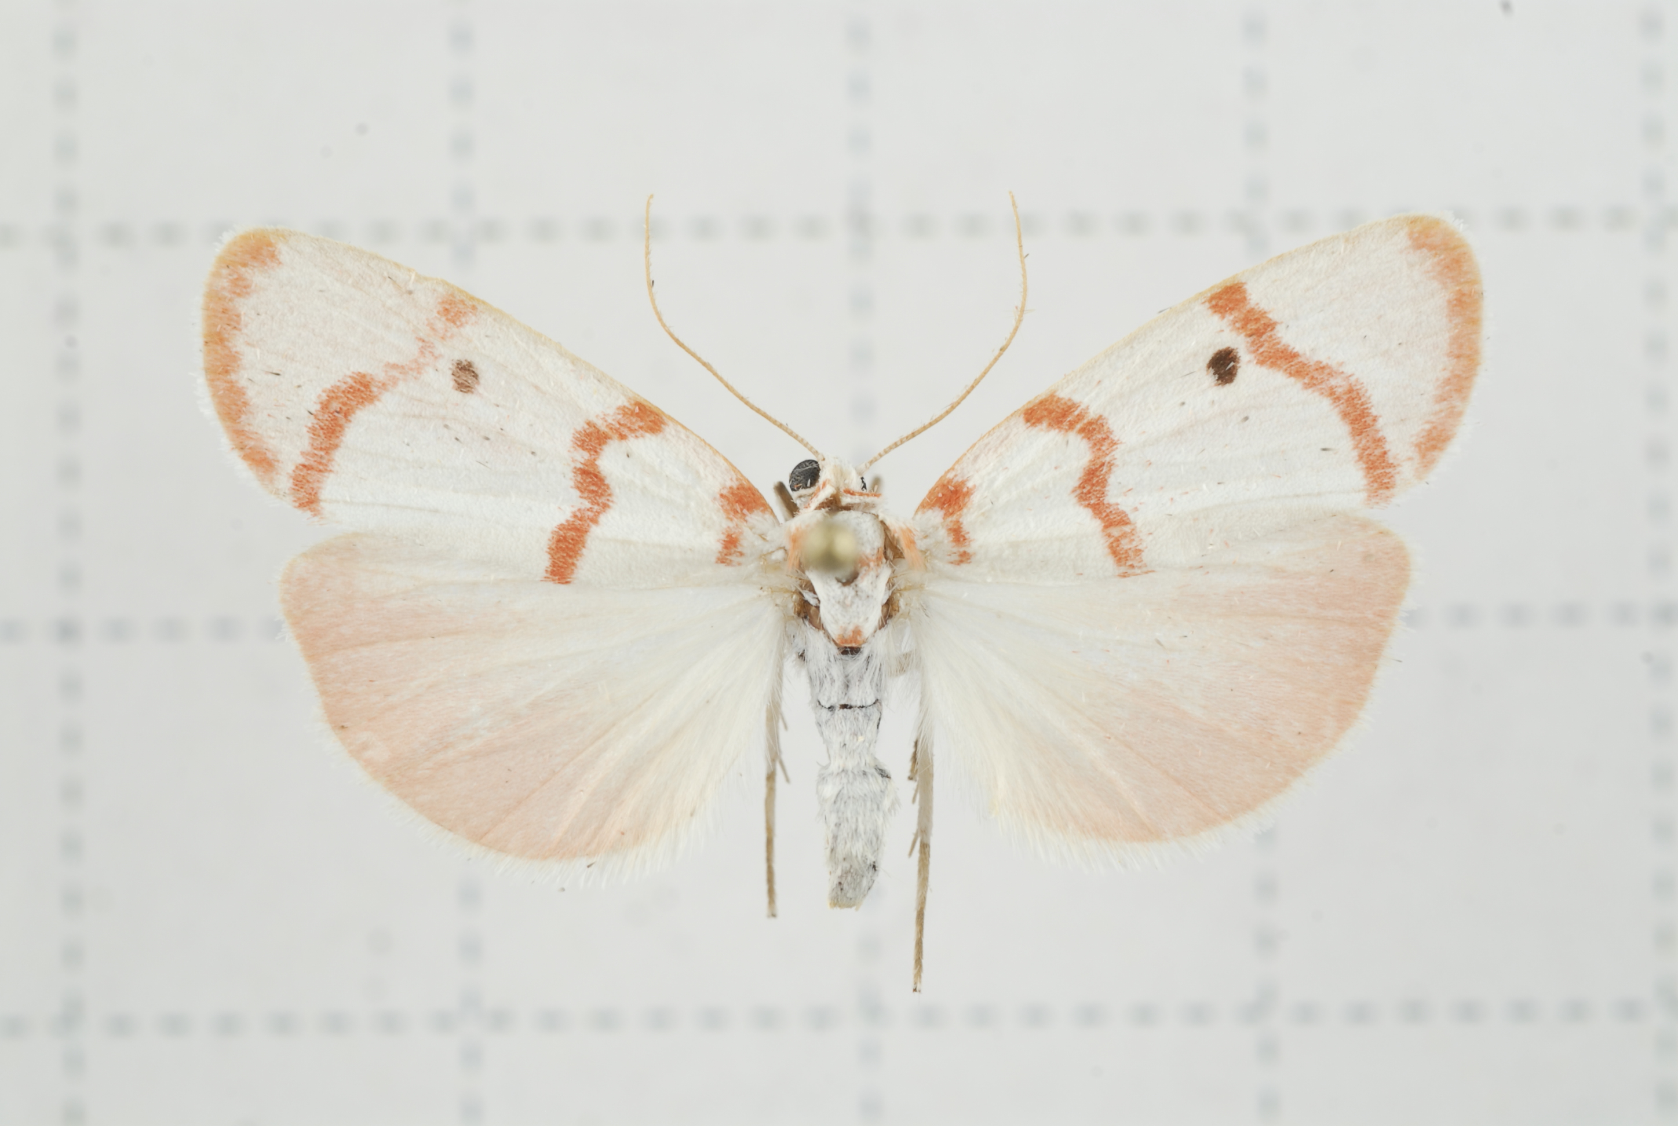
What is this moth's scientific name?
Cyana hamata hamata
